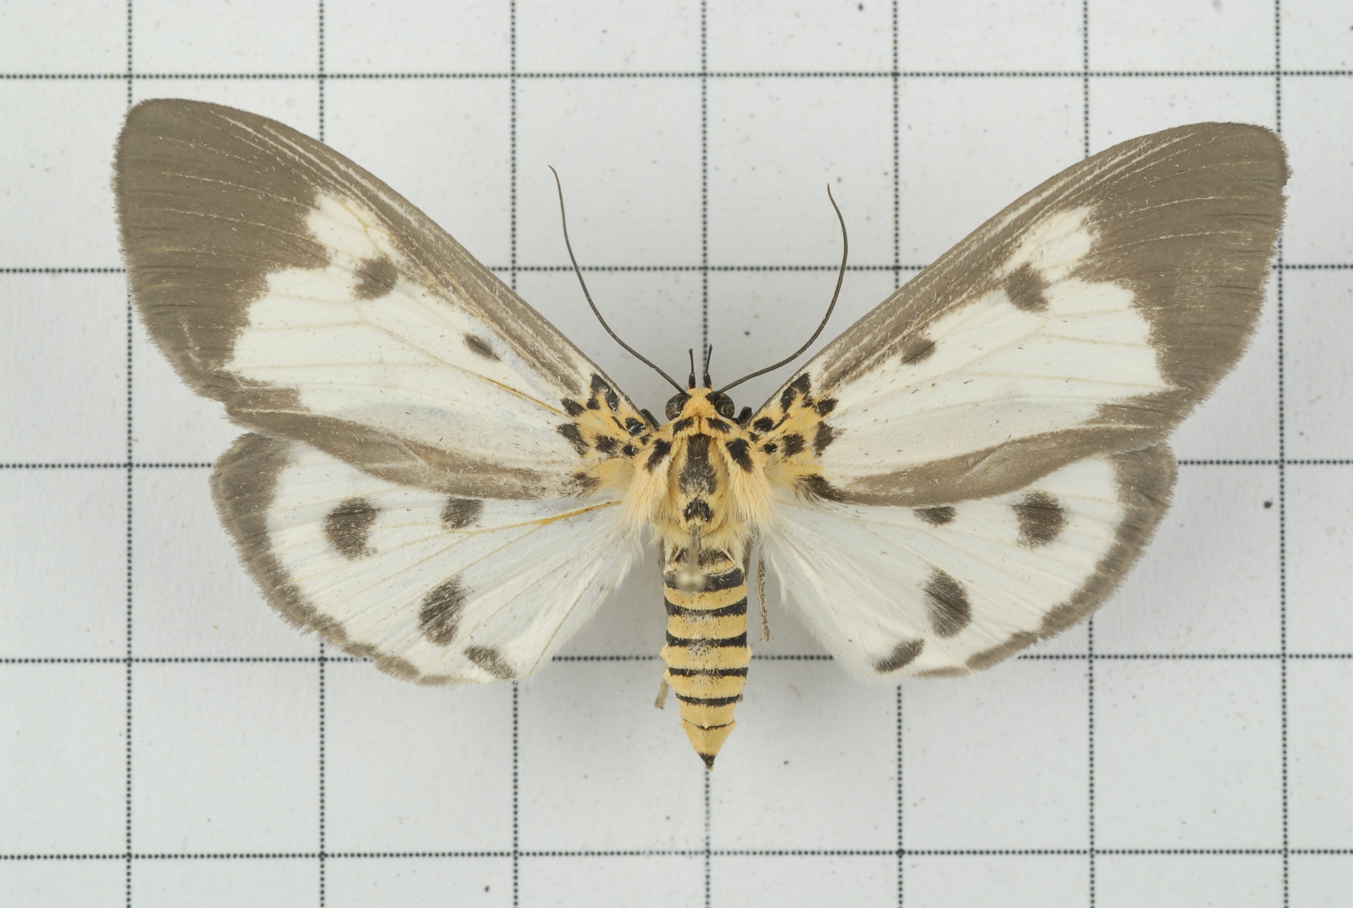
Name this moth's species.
Asota plana lacteata
